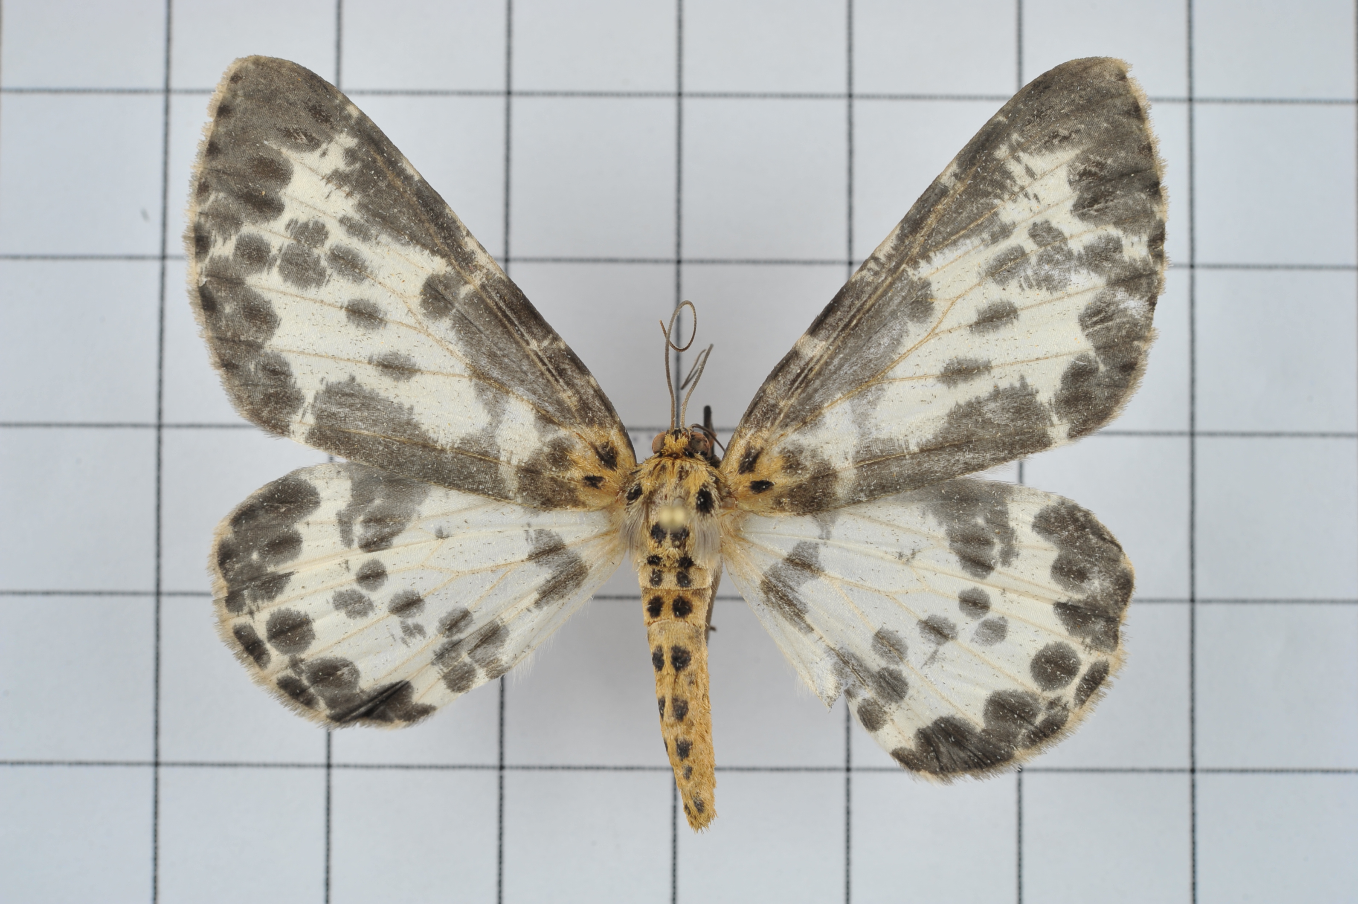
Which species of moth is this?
Percnia luridaria nominoneura
